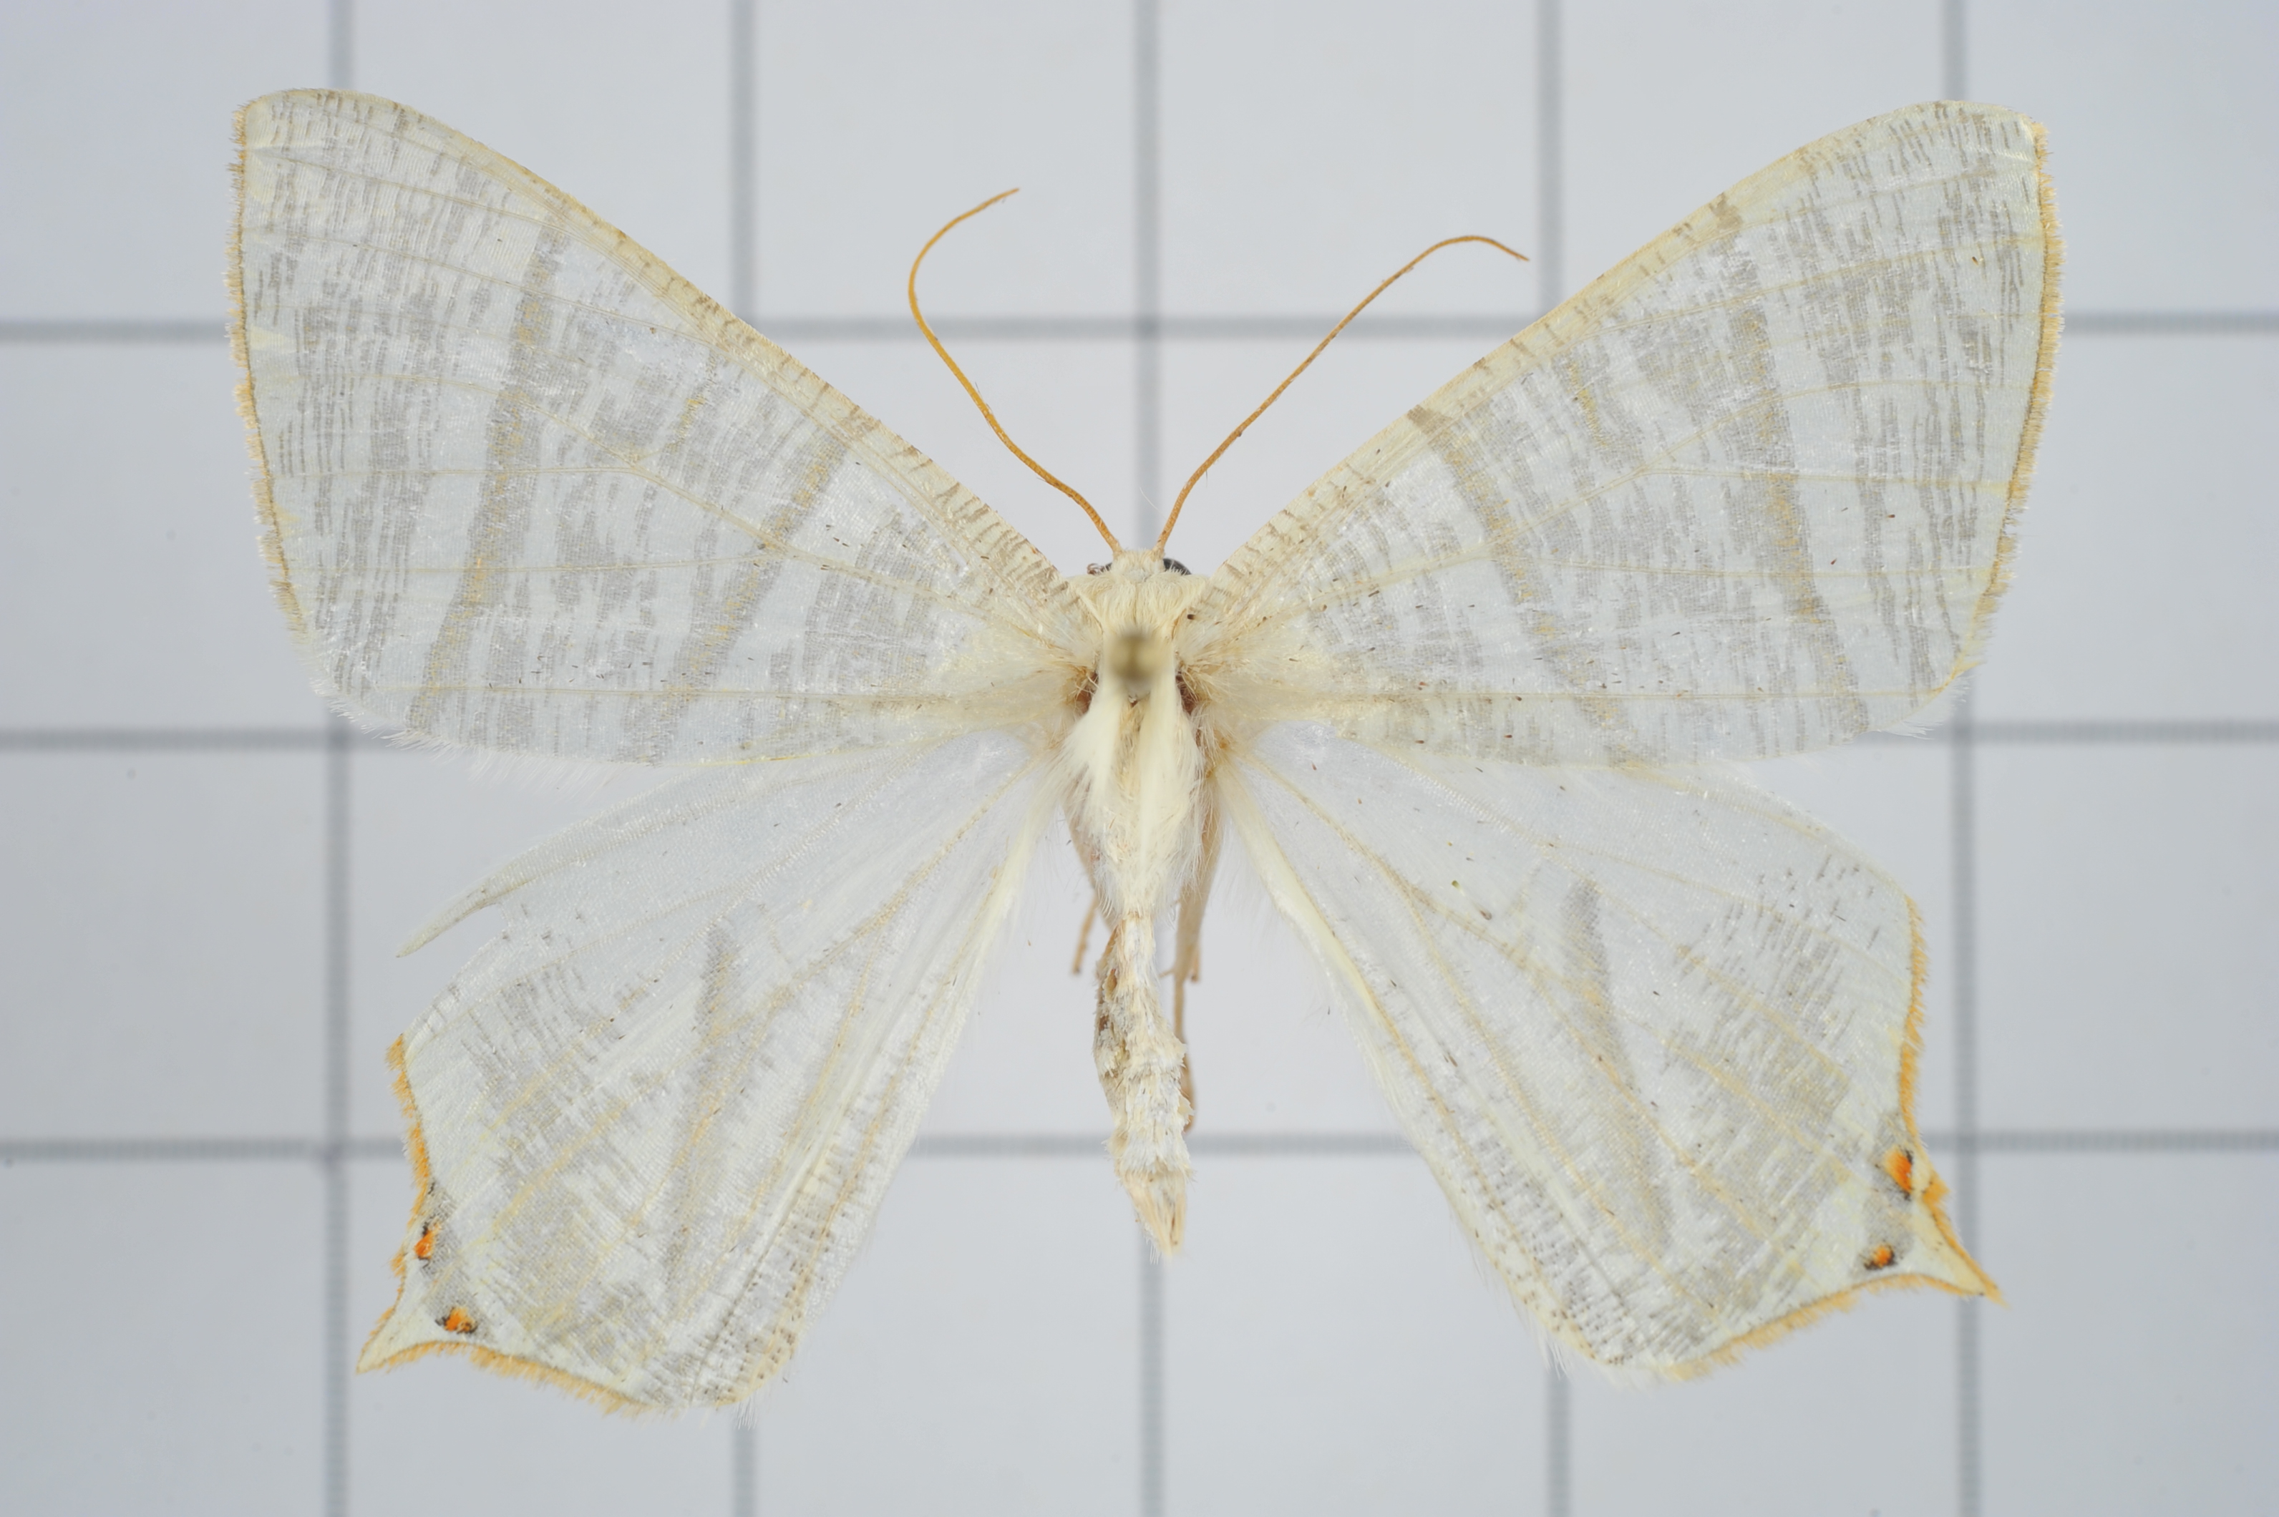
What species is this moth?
Ourapteryx inspersa
